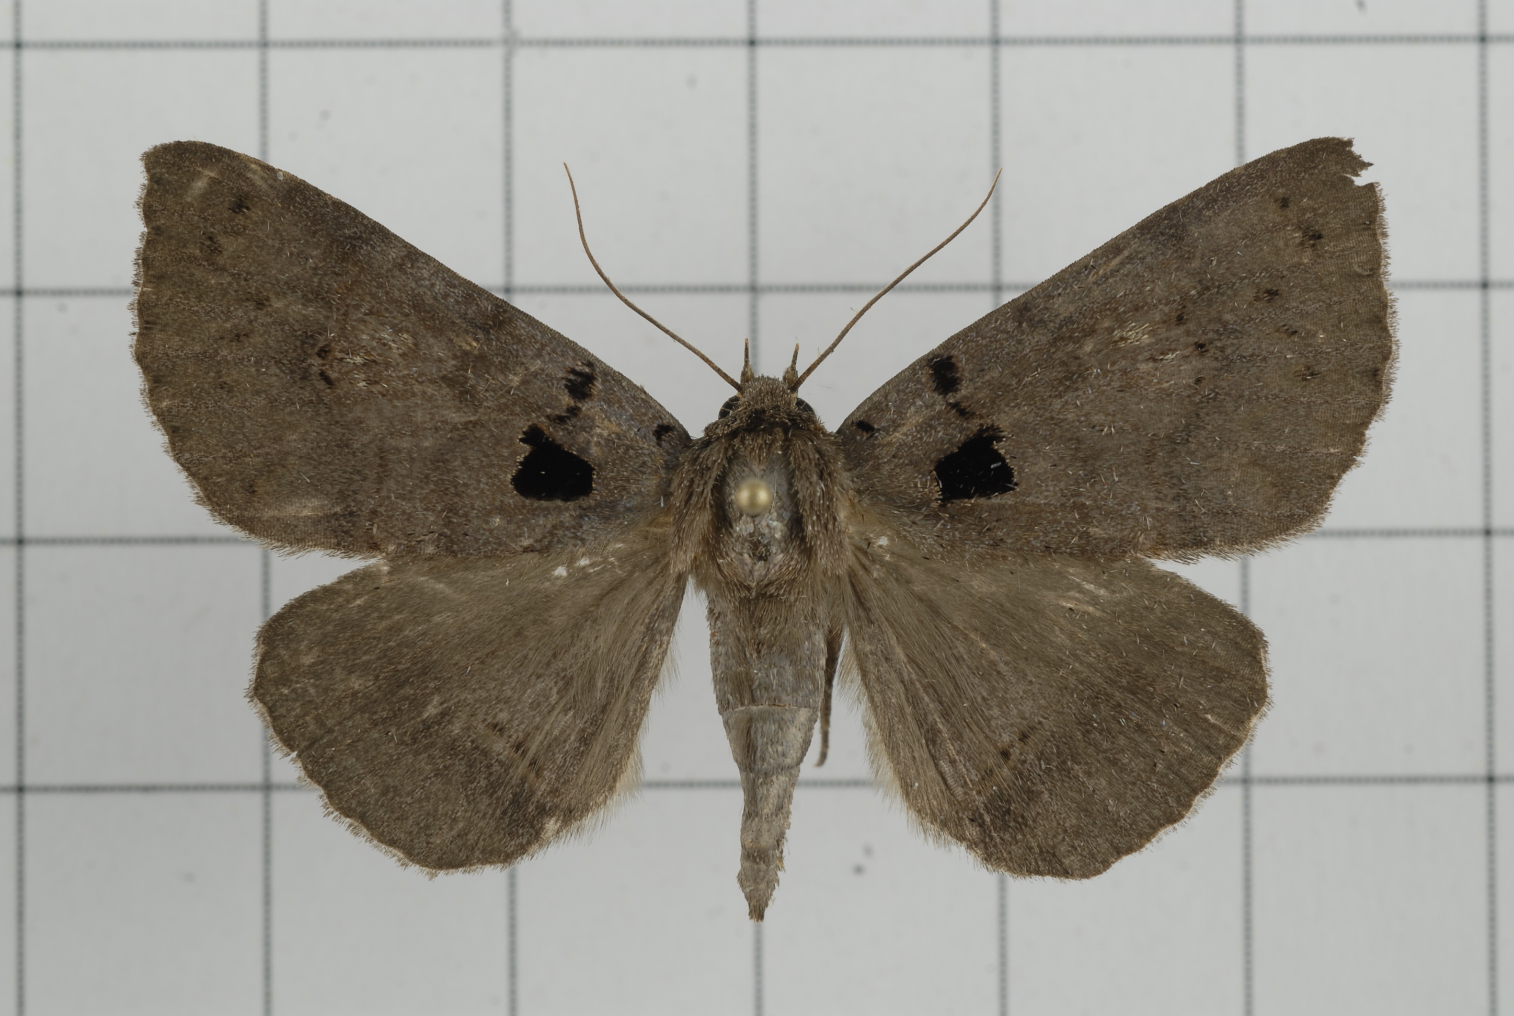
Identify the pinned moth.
Avatha bipartita
